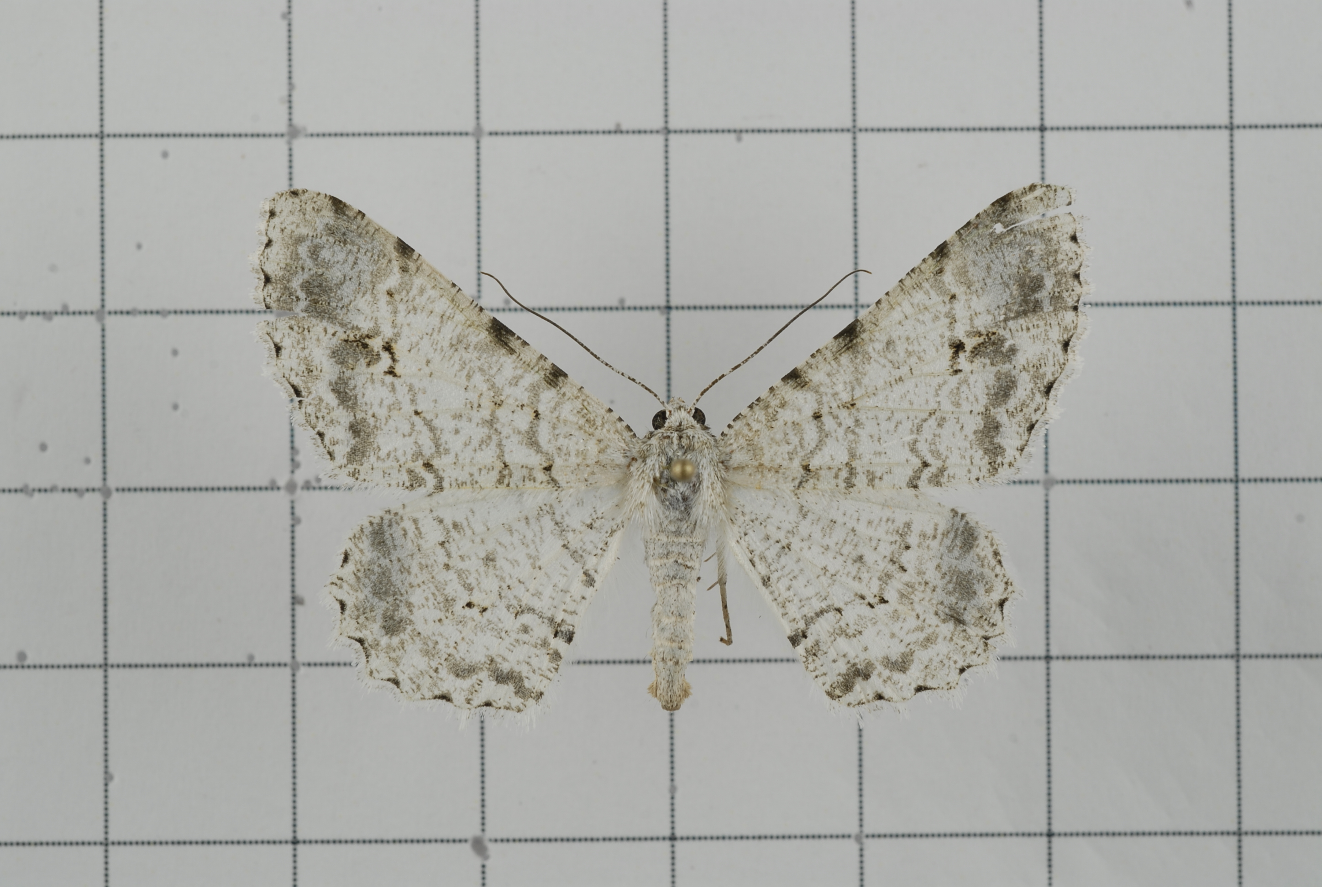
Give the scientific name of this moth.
Lassaba parvalbidaria parvalbidaria
